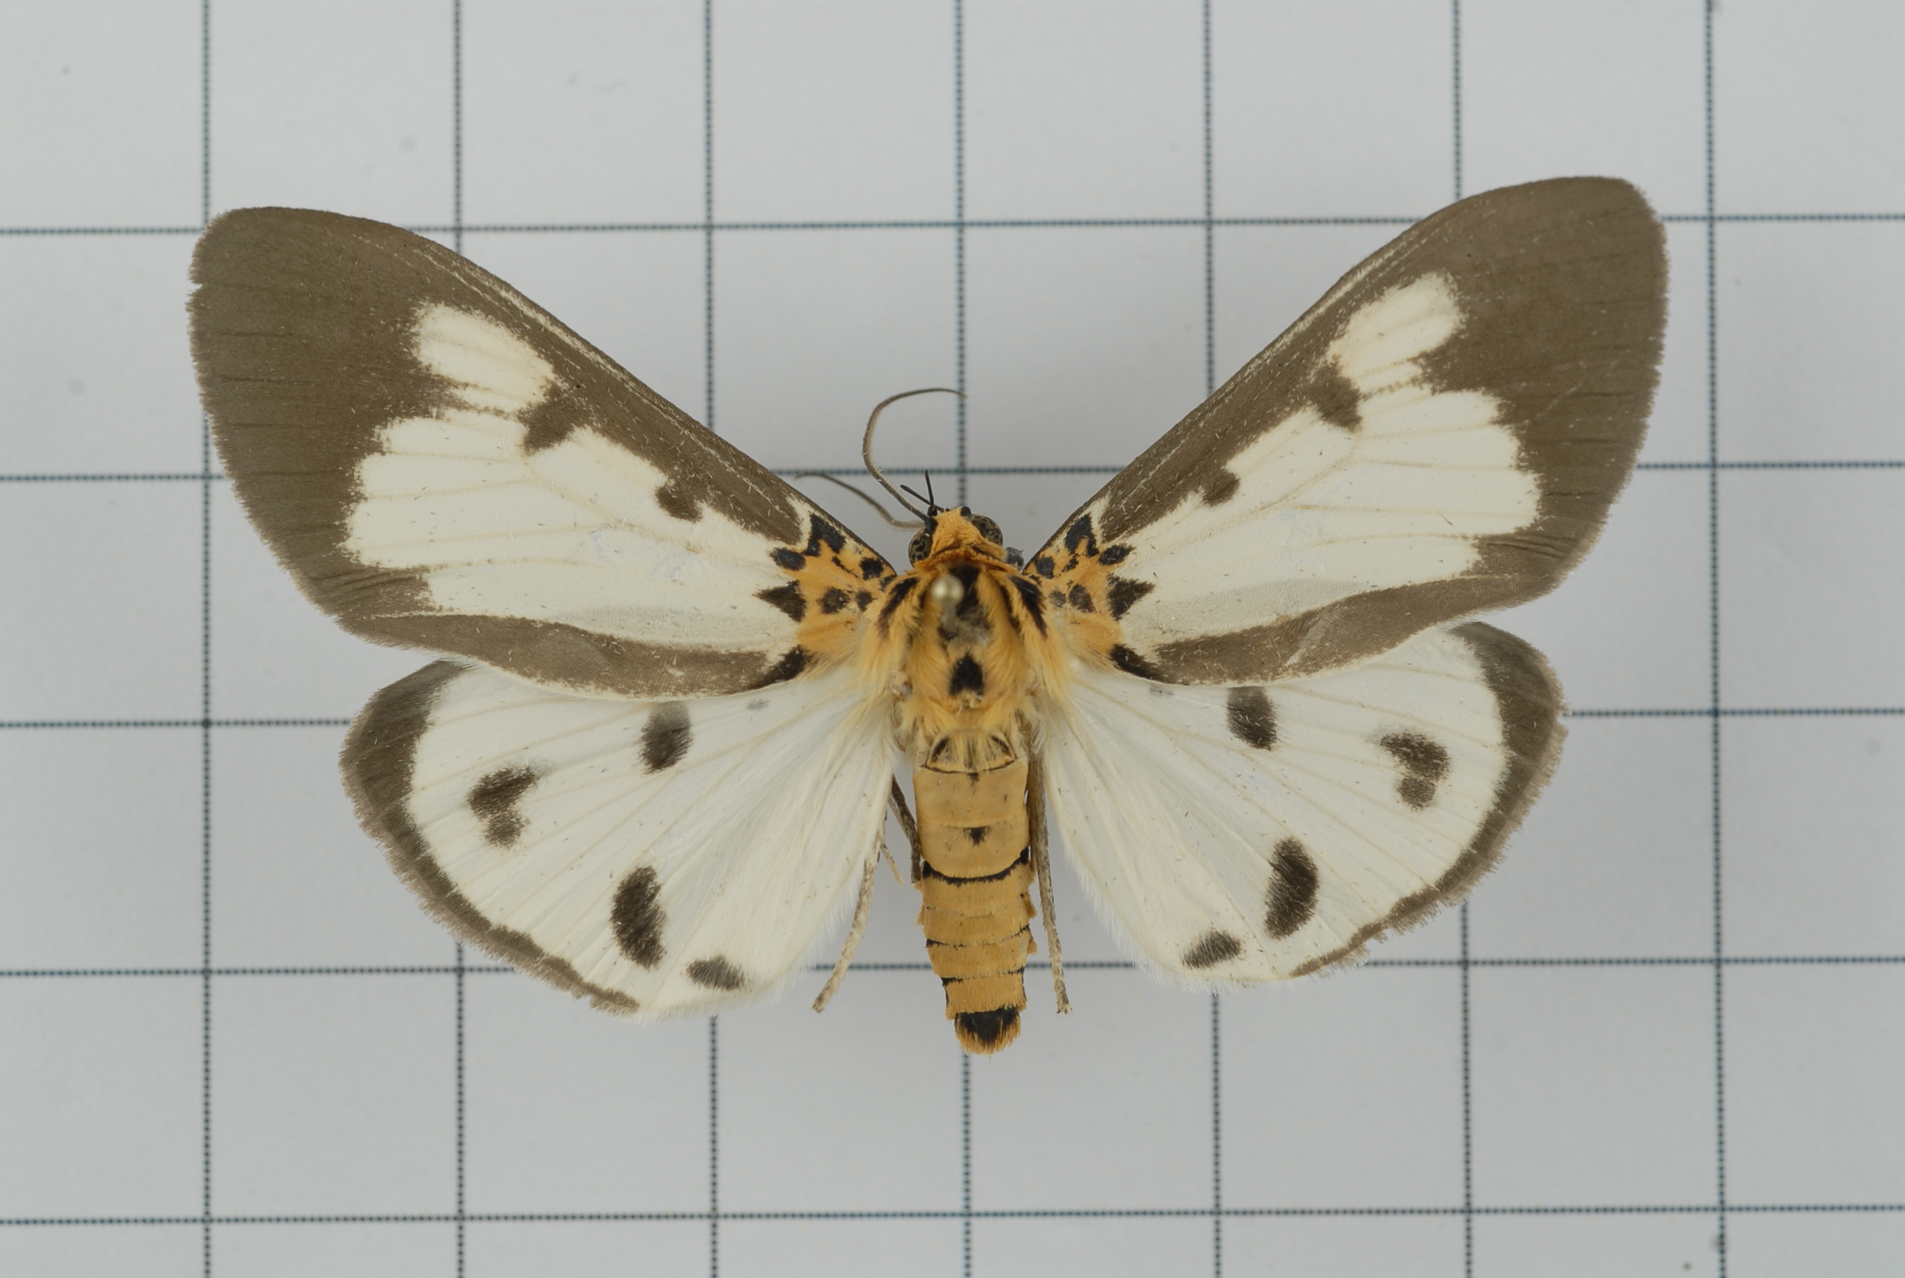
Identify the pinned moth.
Asota plana lacteata
